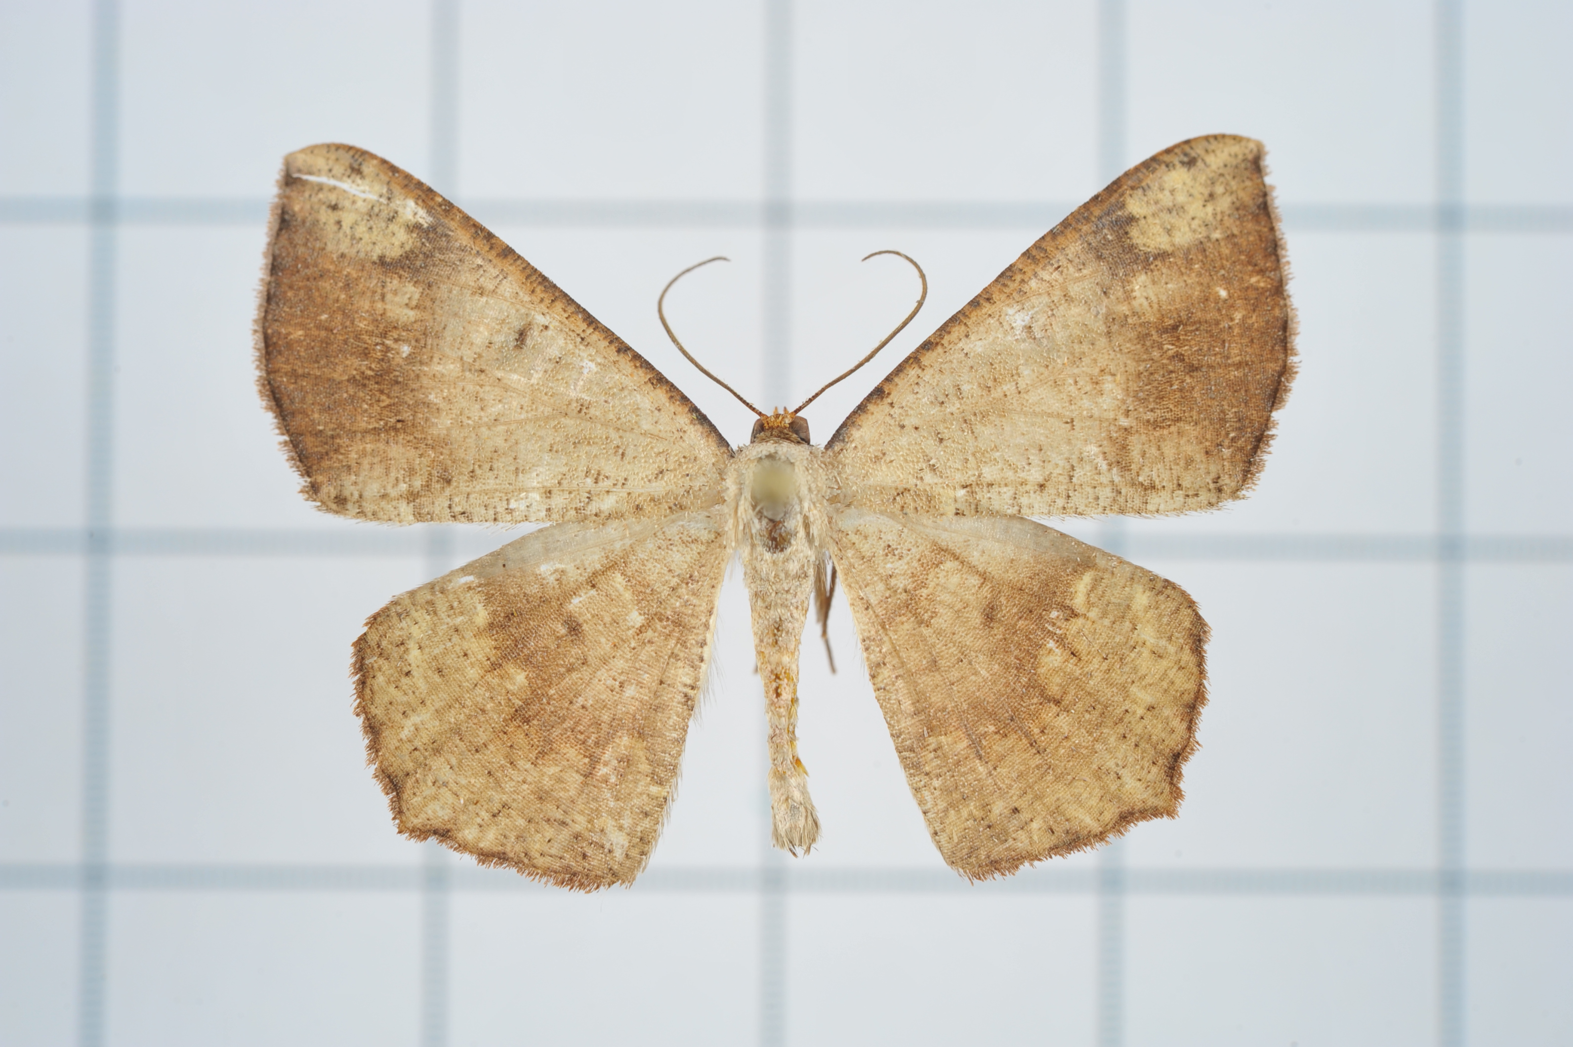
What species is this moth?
Peratostega deletaria deletaria
